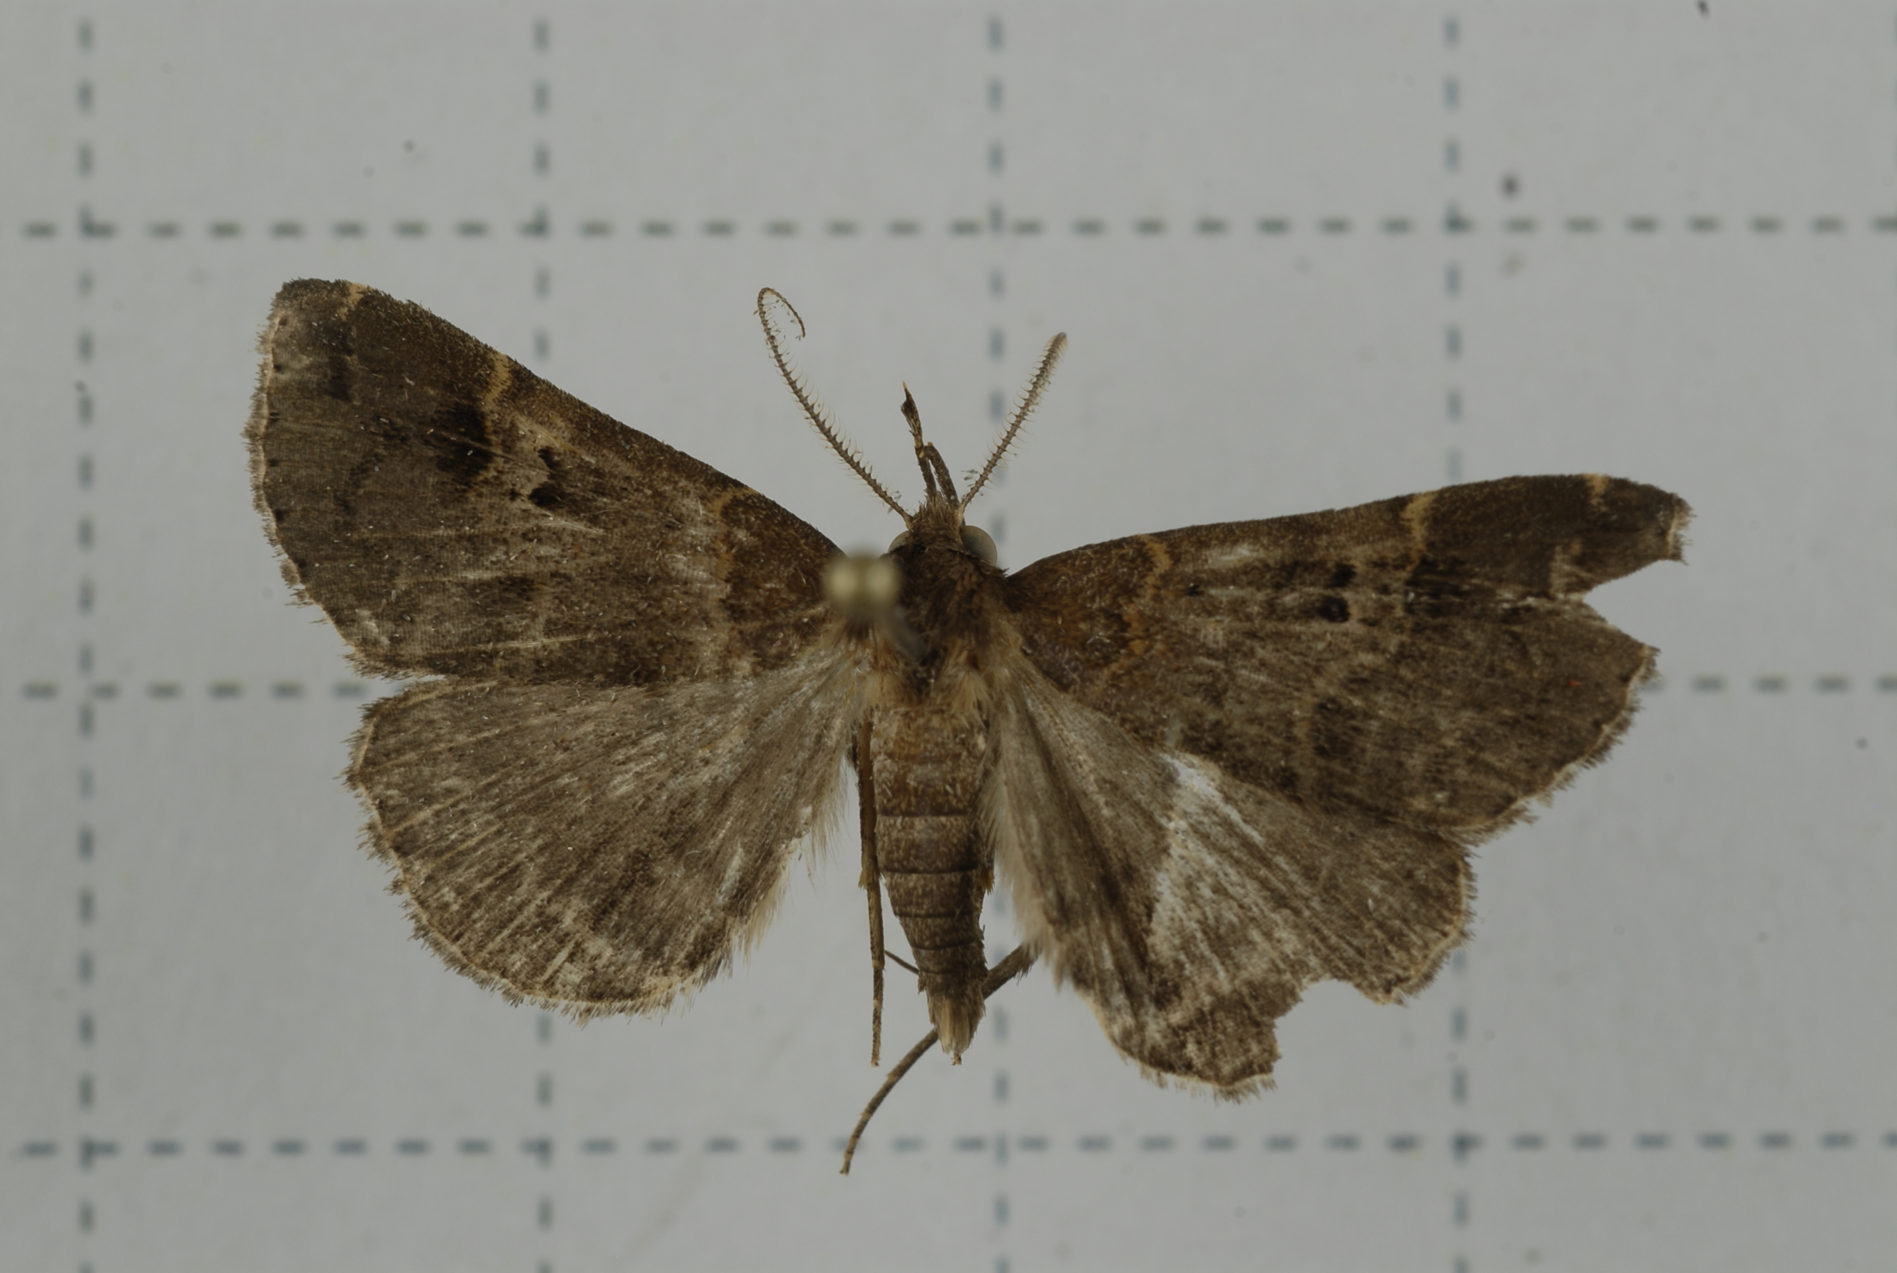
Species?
Bertula hadenalis
